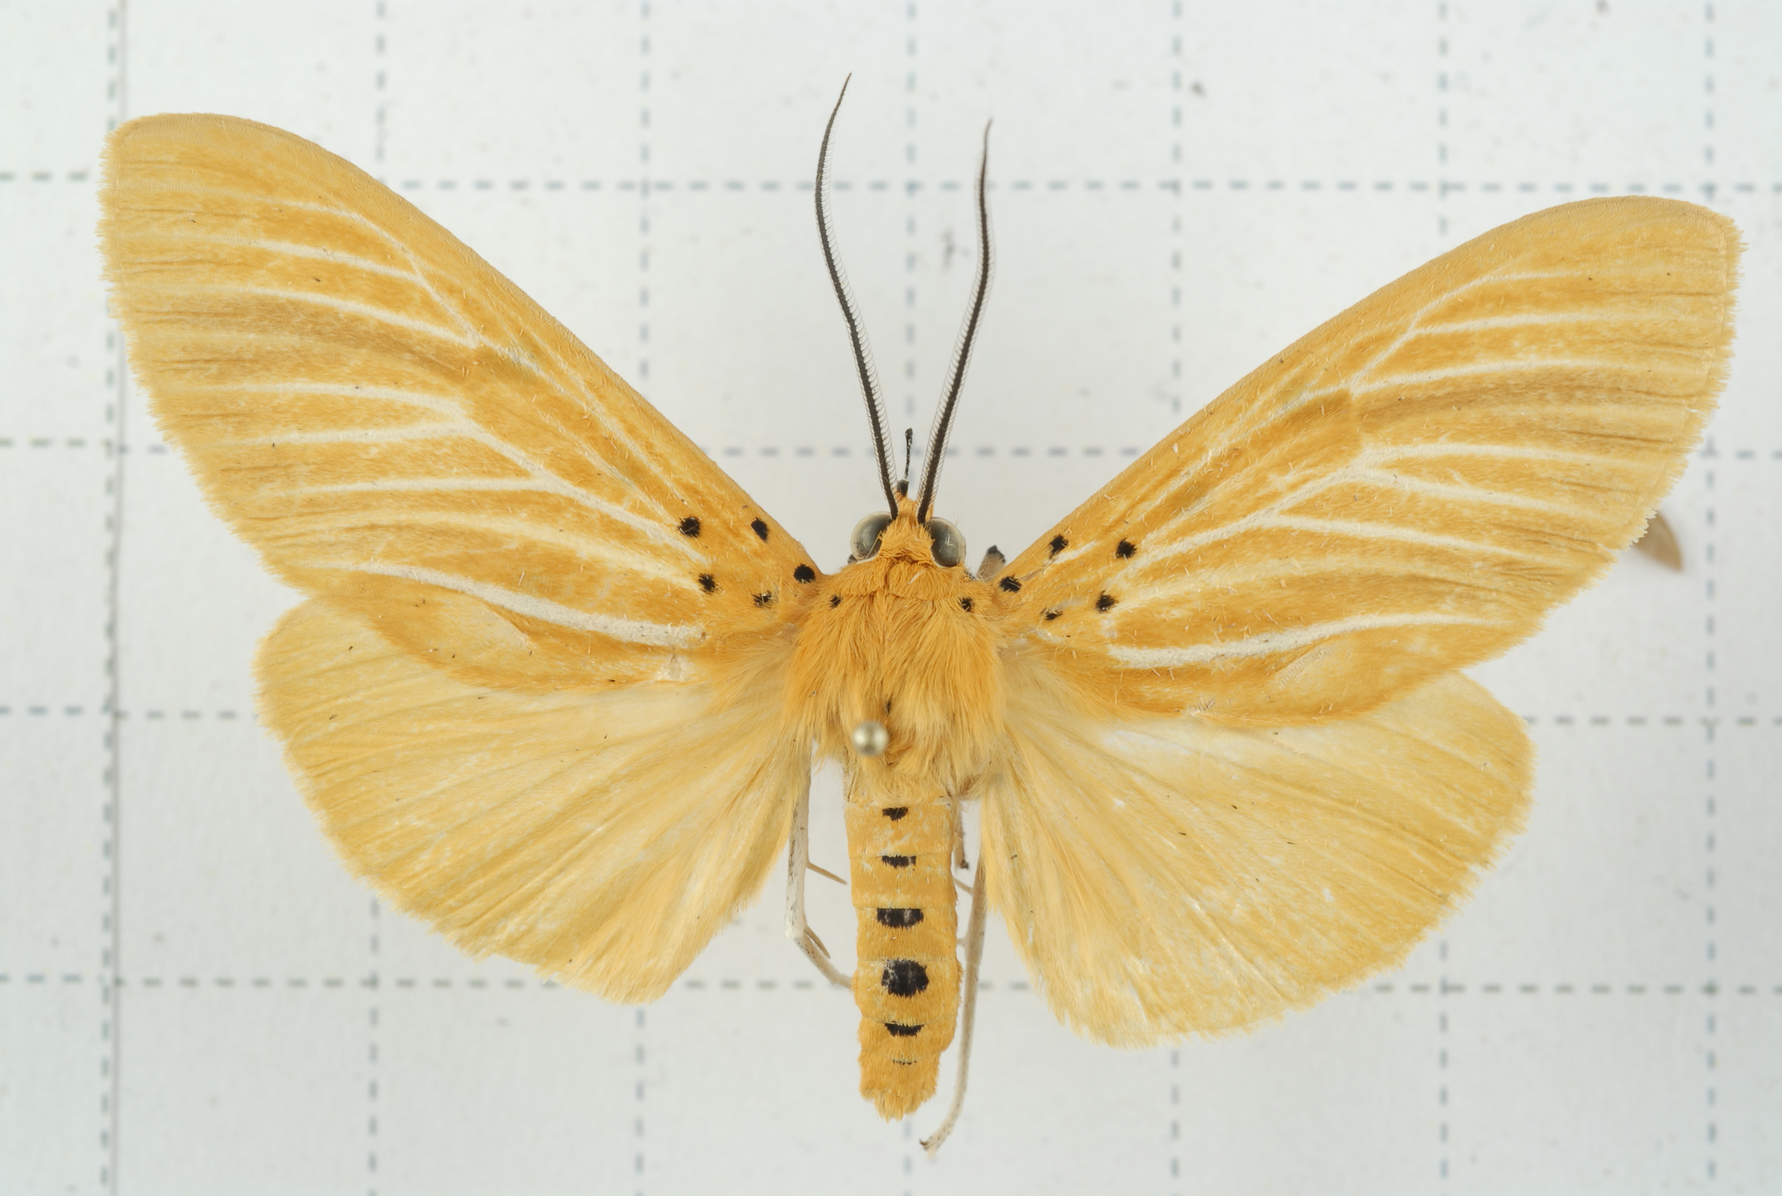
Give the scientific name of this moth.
Asota egens confinis
